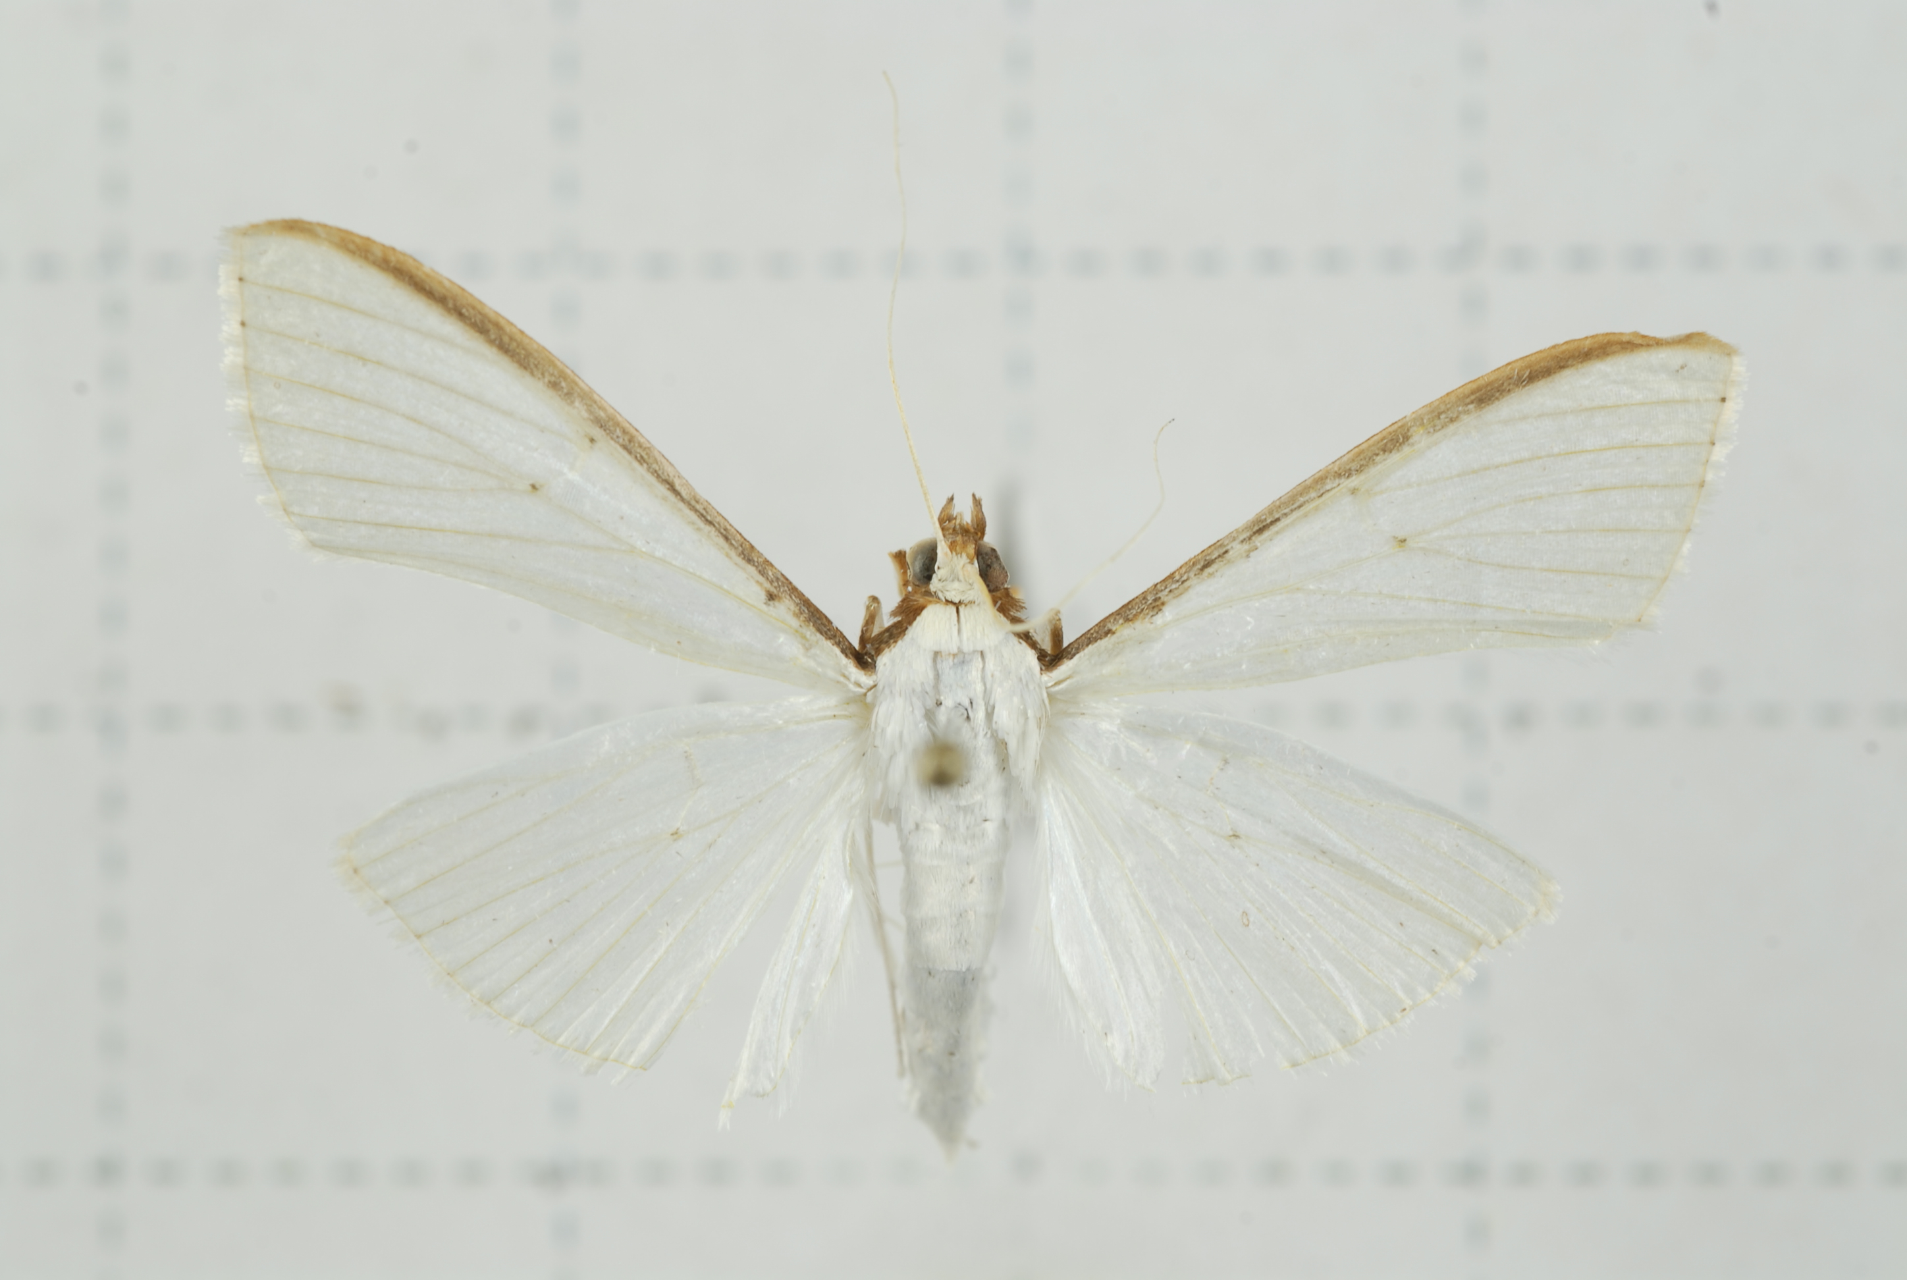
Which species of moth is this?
Palpita asiaticalis
